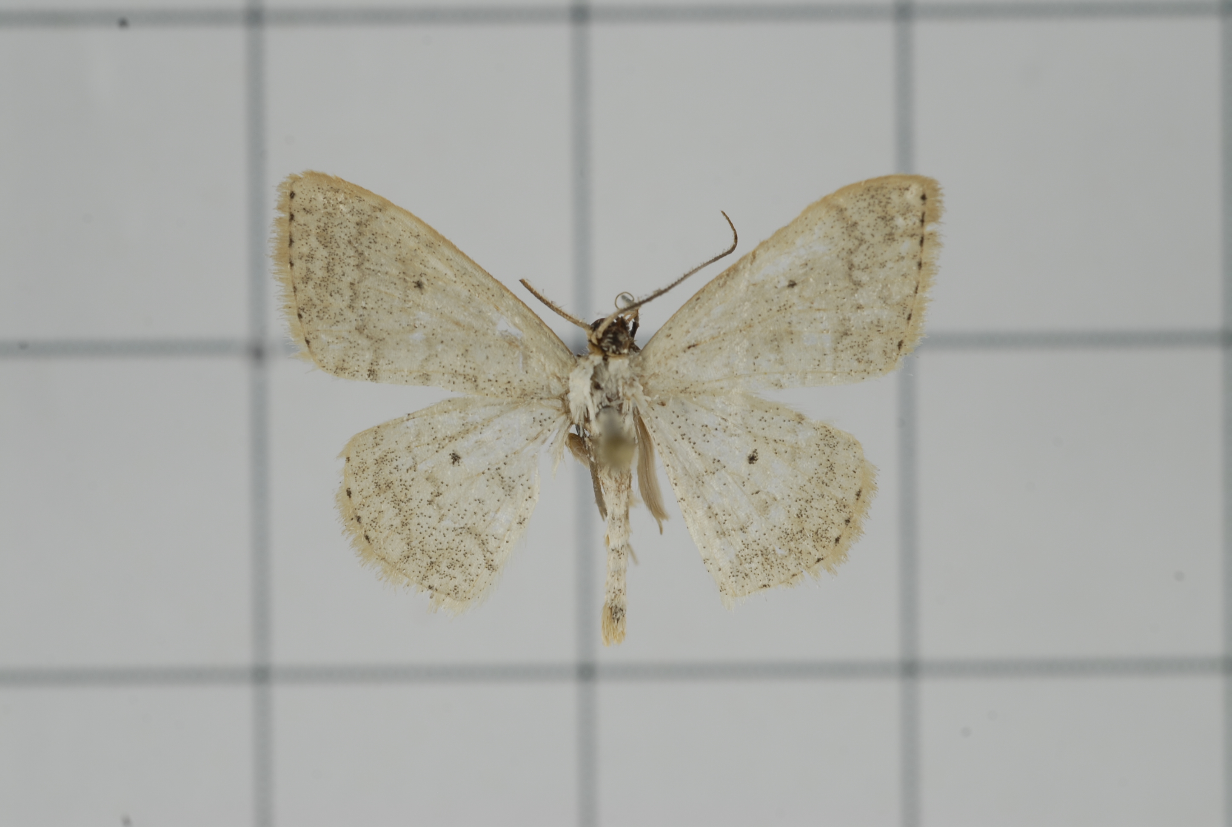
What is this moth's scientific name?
Scopula phoreorei
